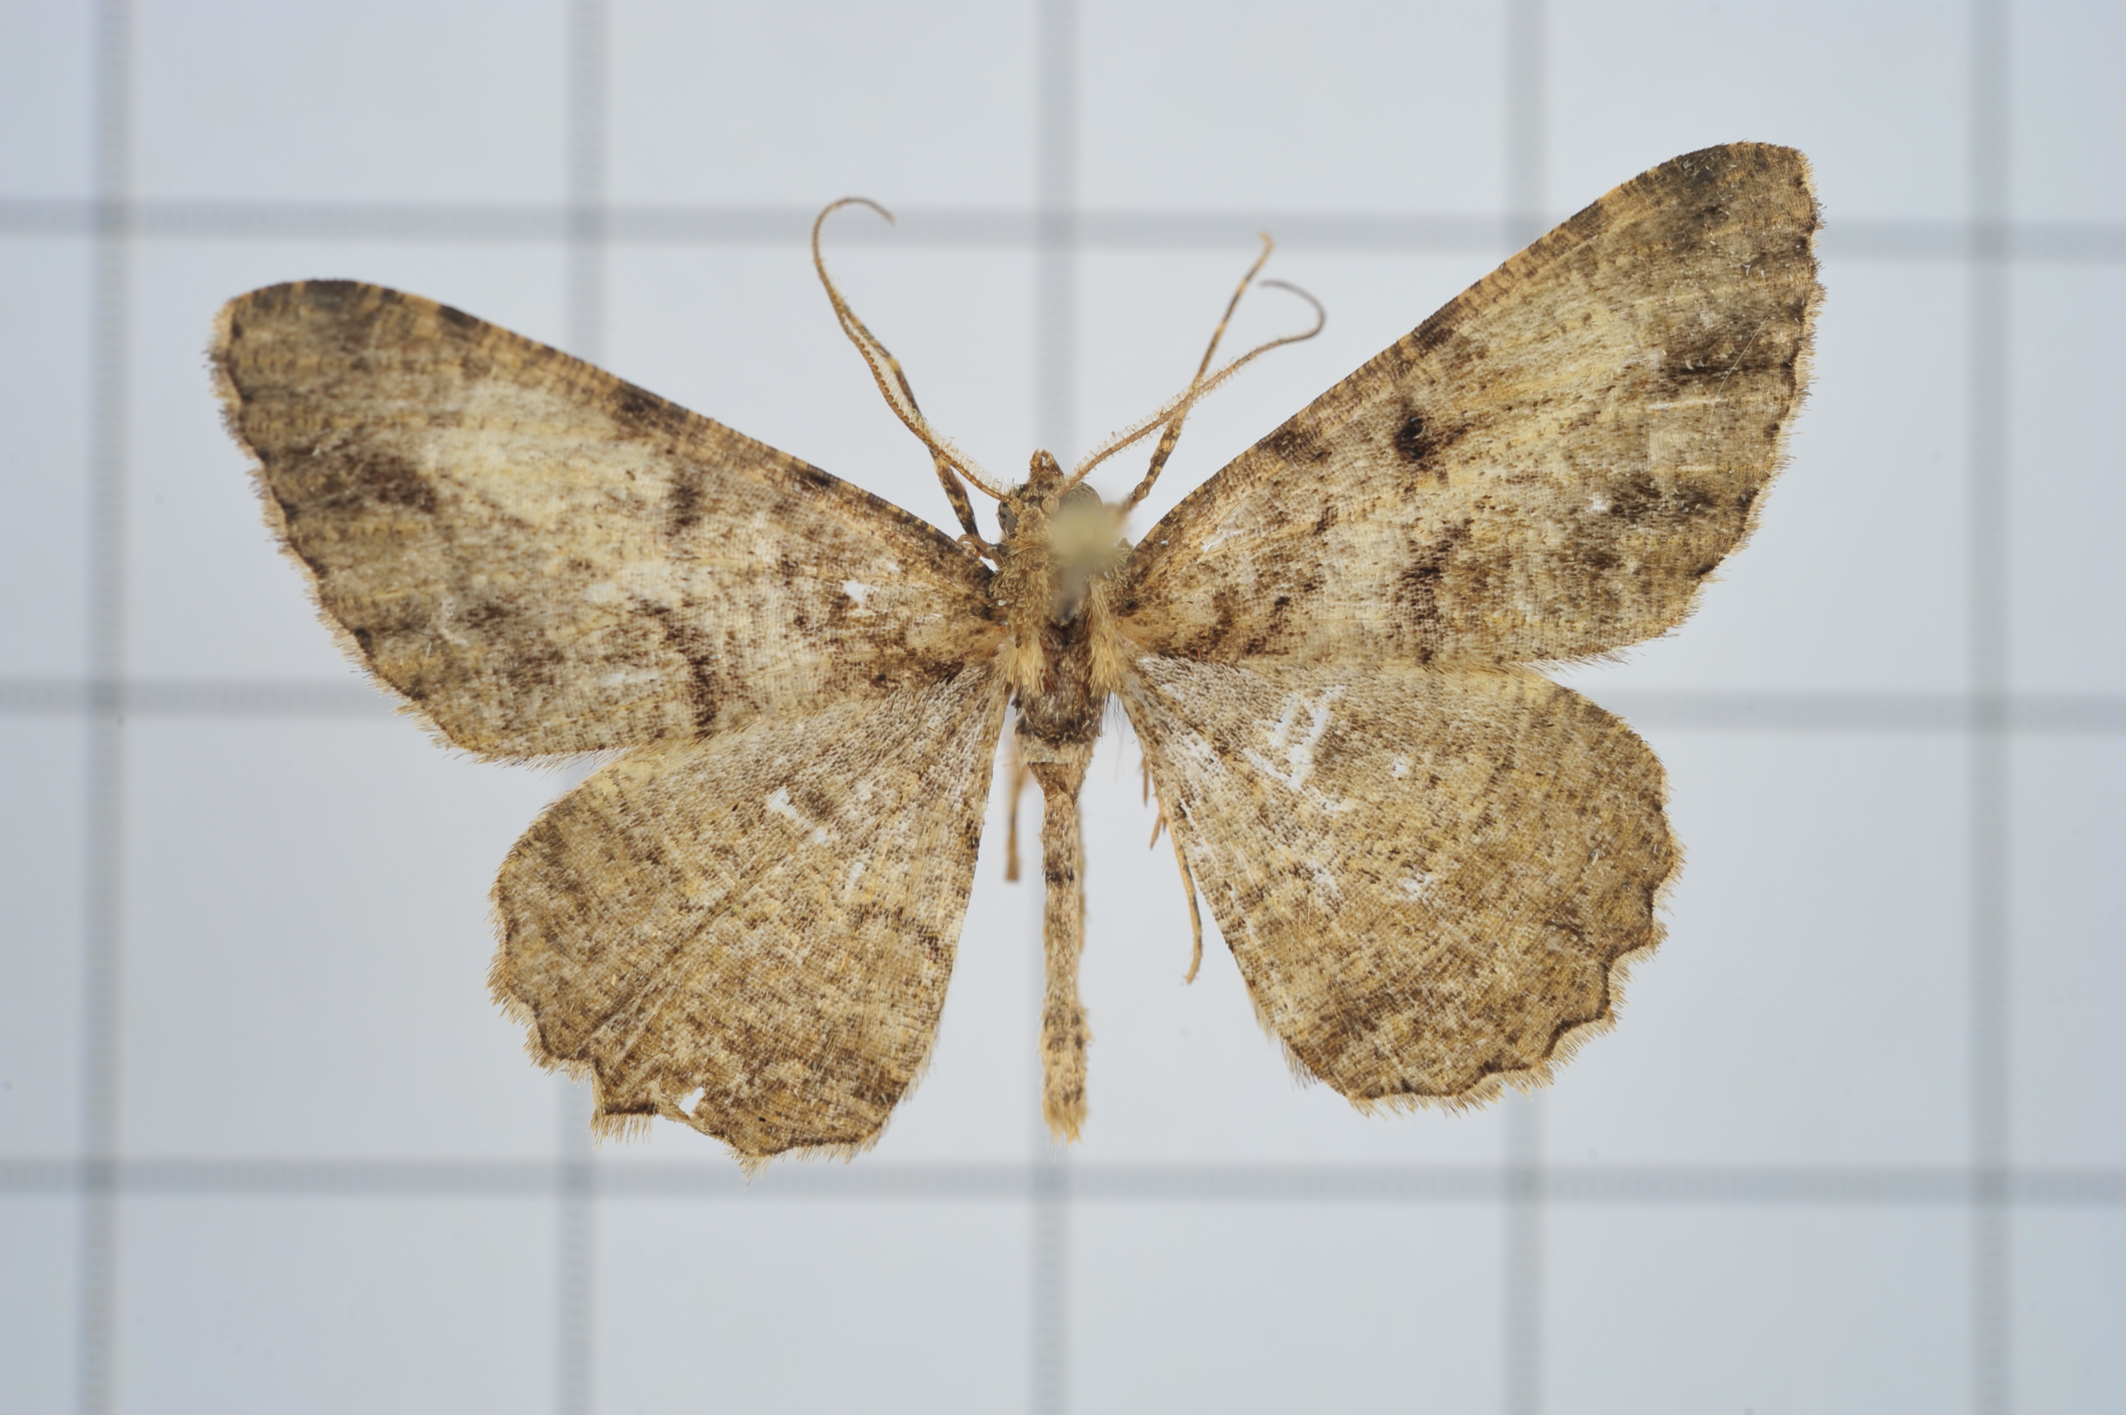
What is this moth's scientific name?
Psilalcis pulveraria
